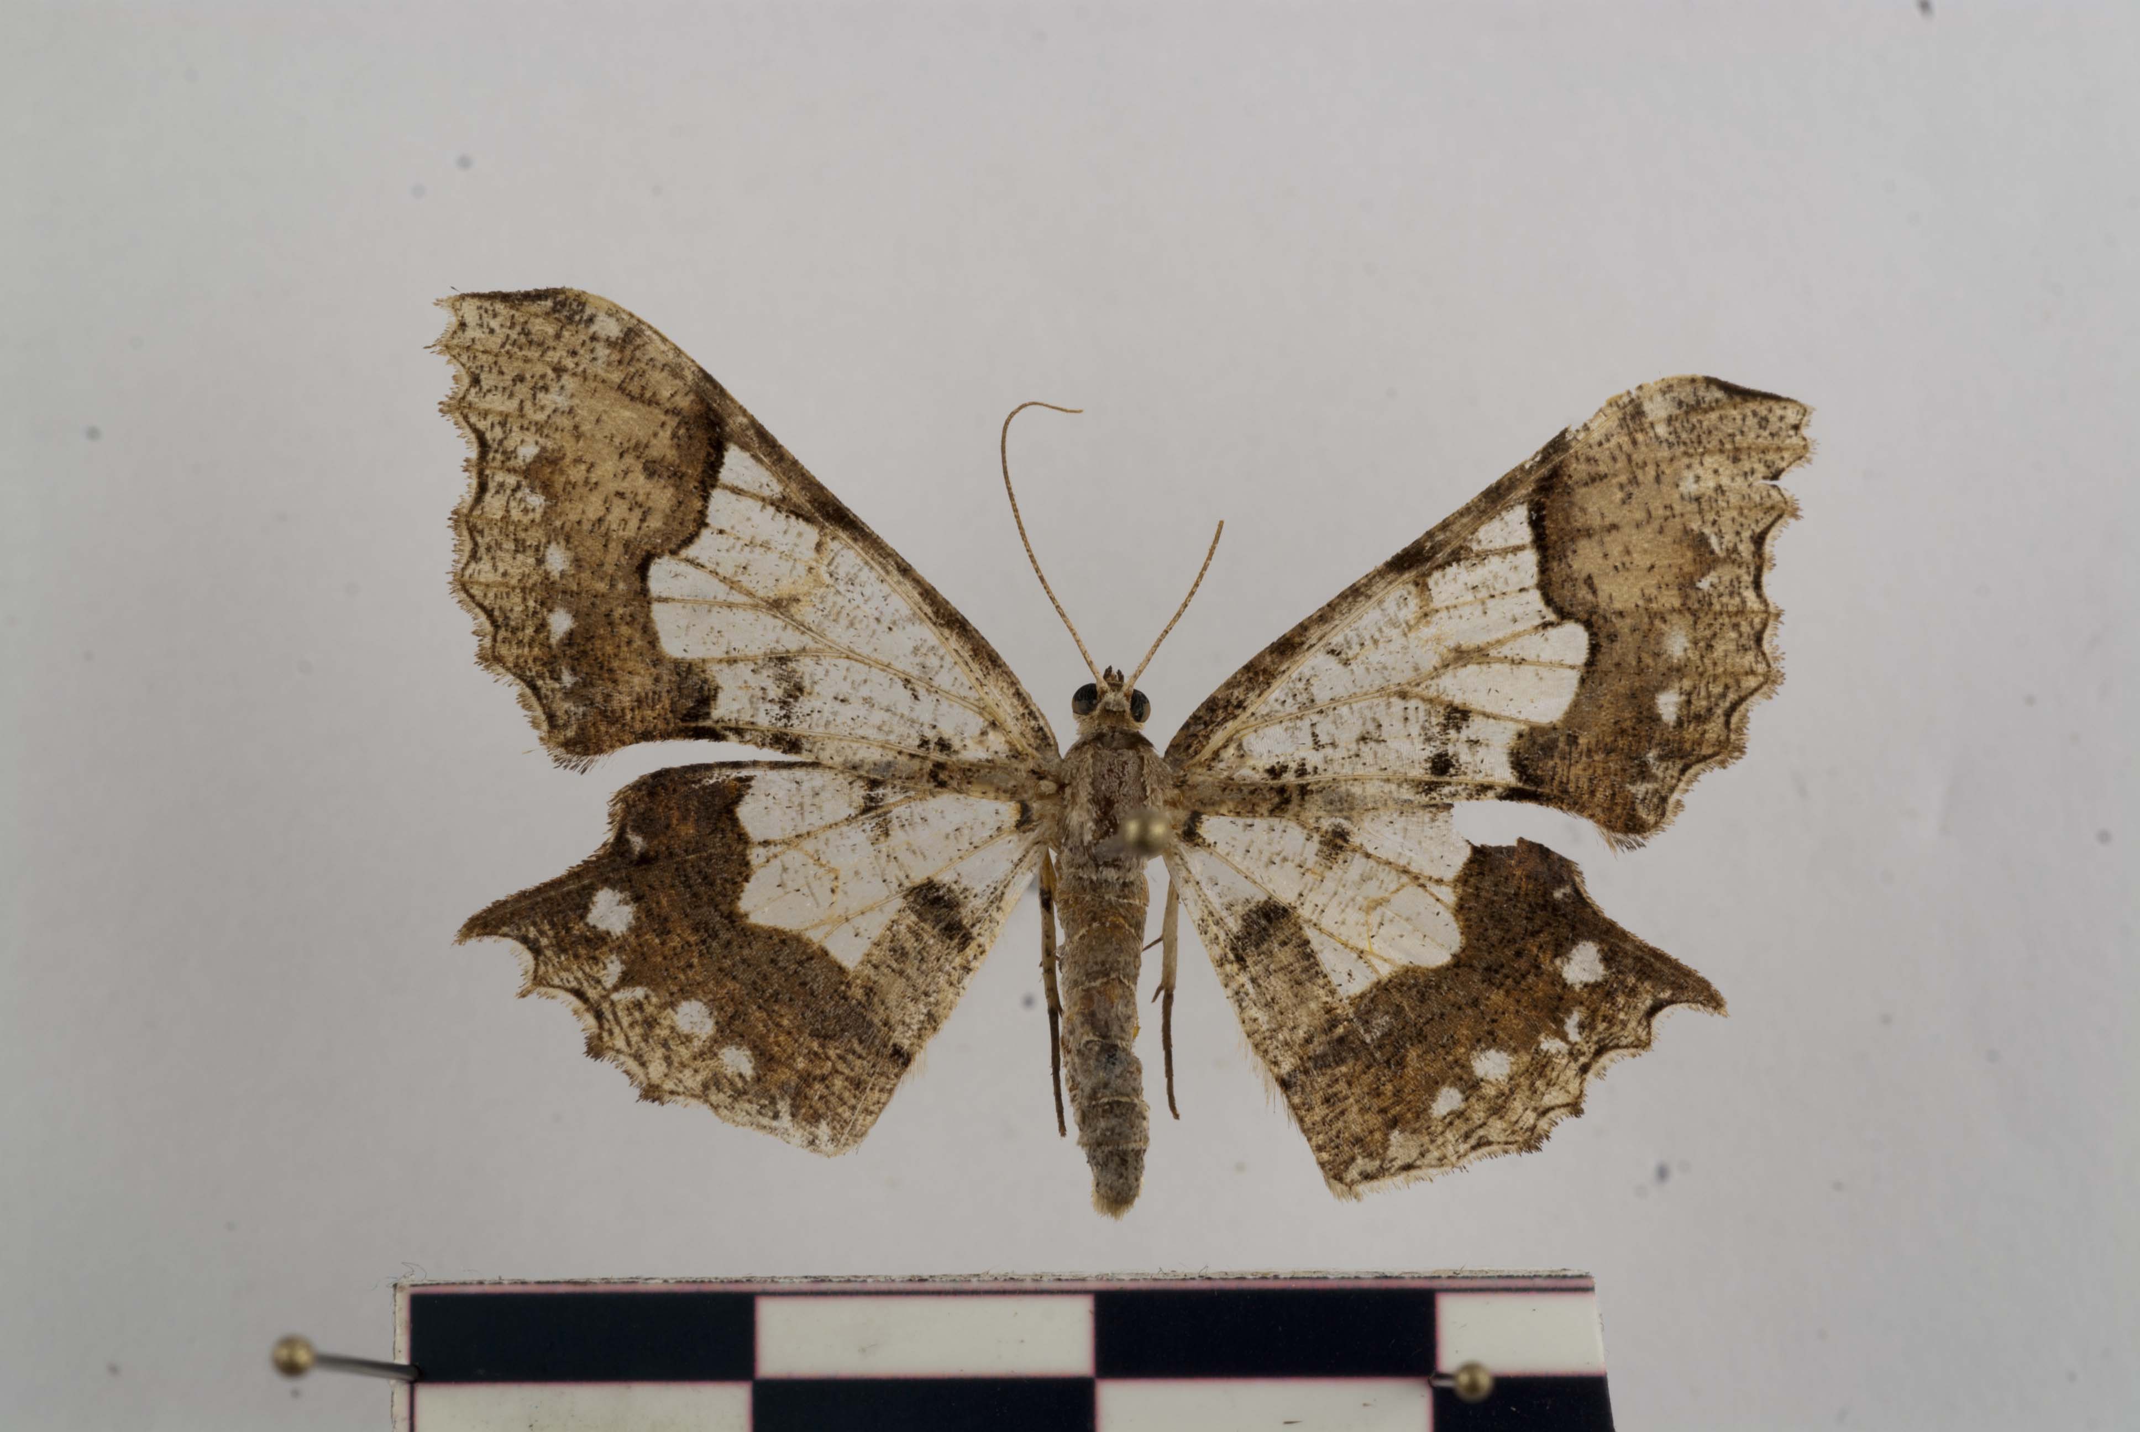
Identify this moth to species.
Krananda semihyalina
